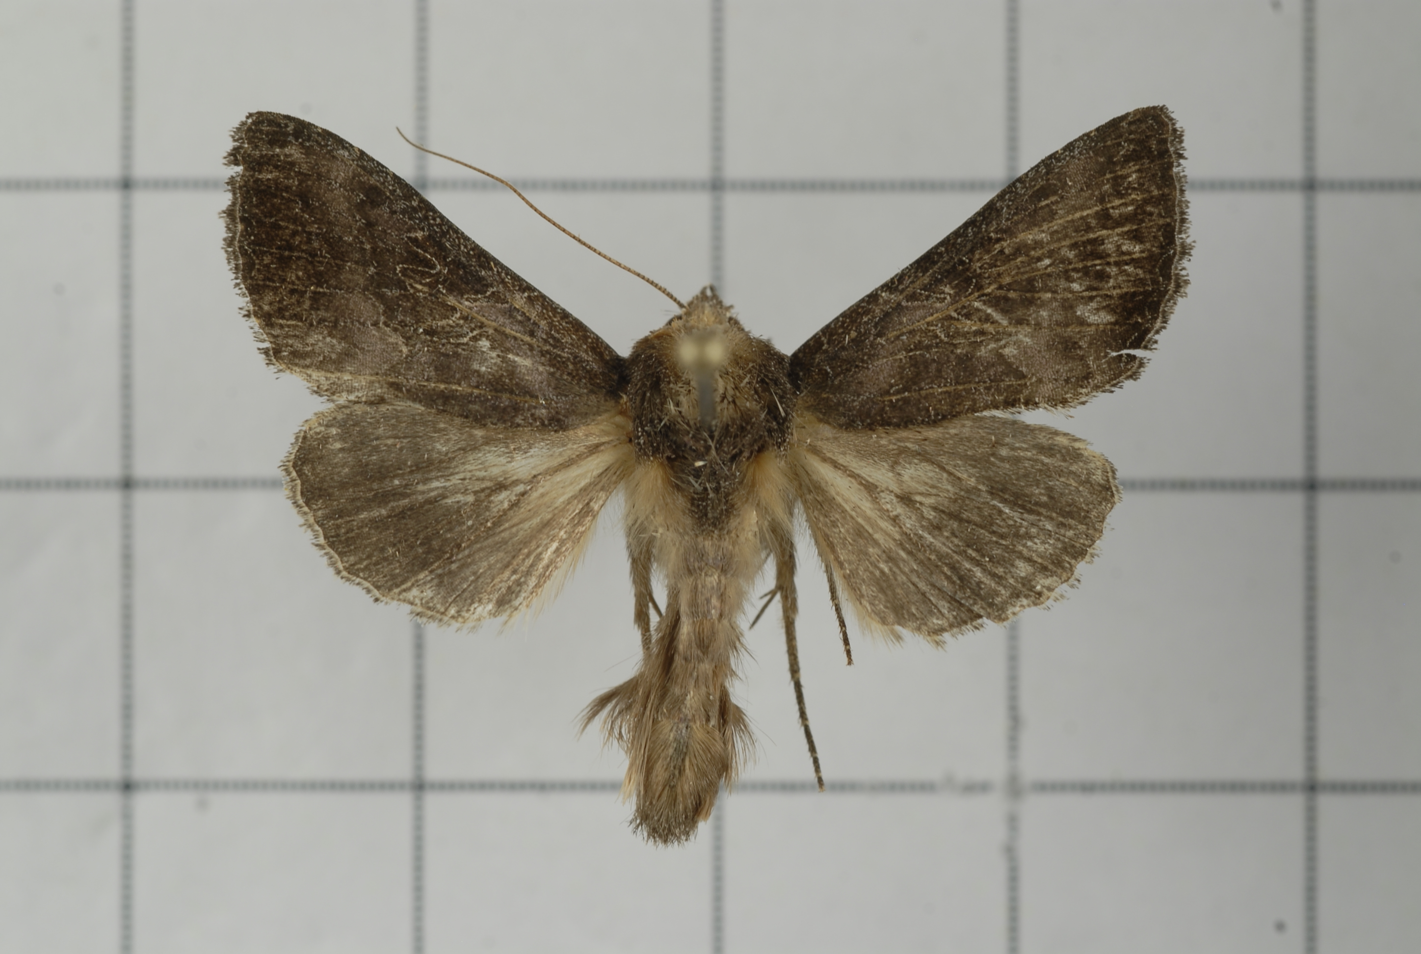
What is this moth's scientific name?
Thysanoplusia reticulata
